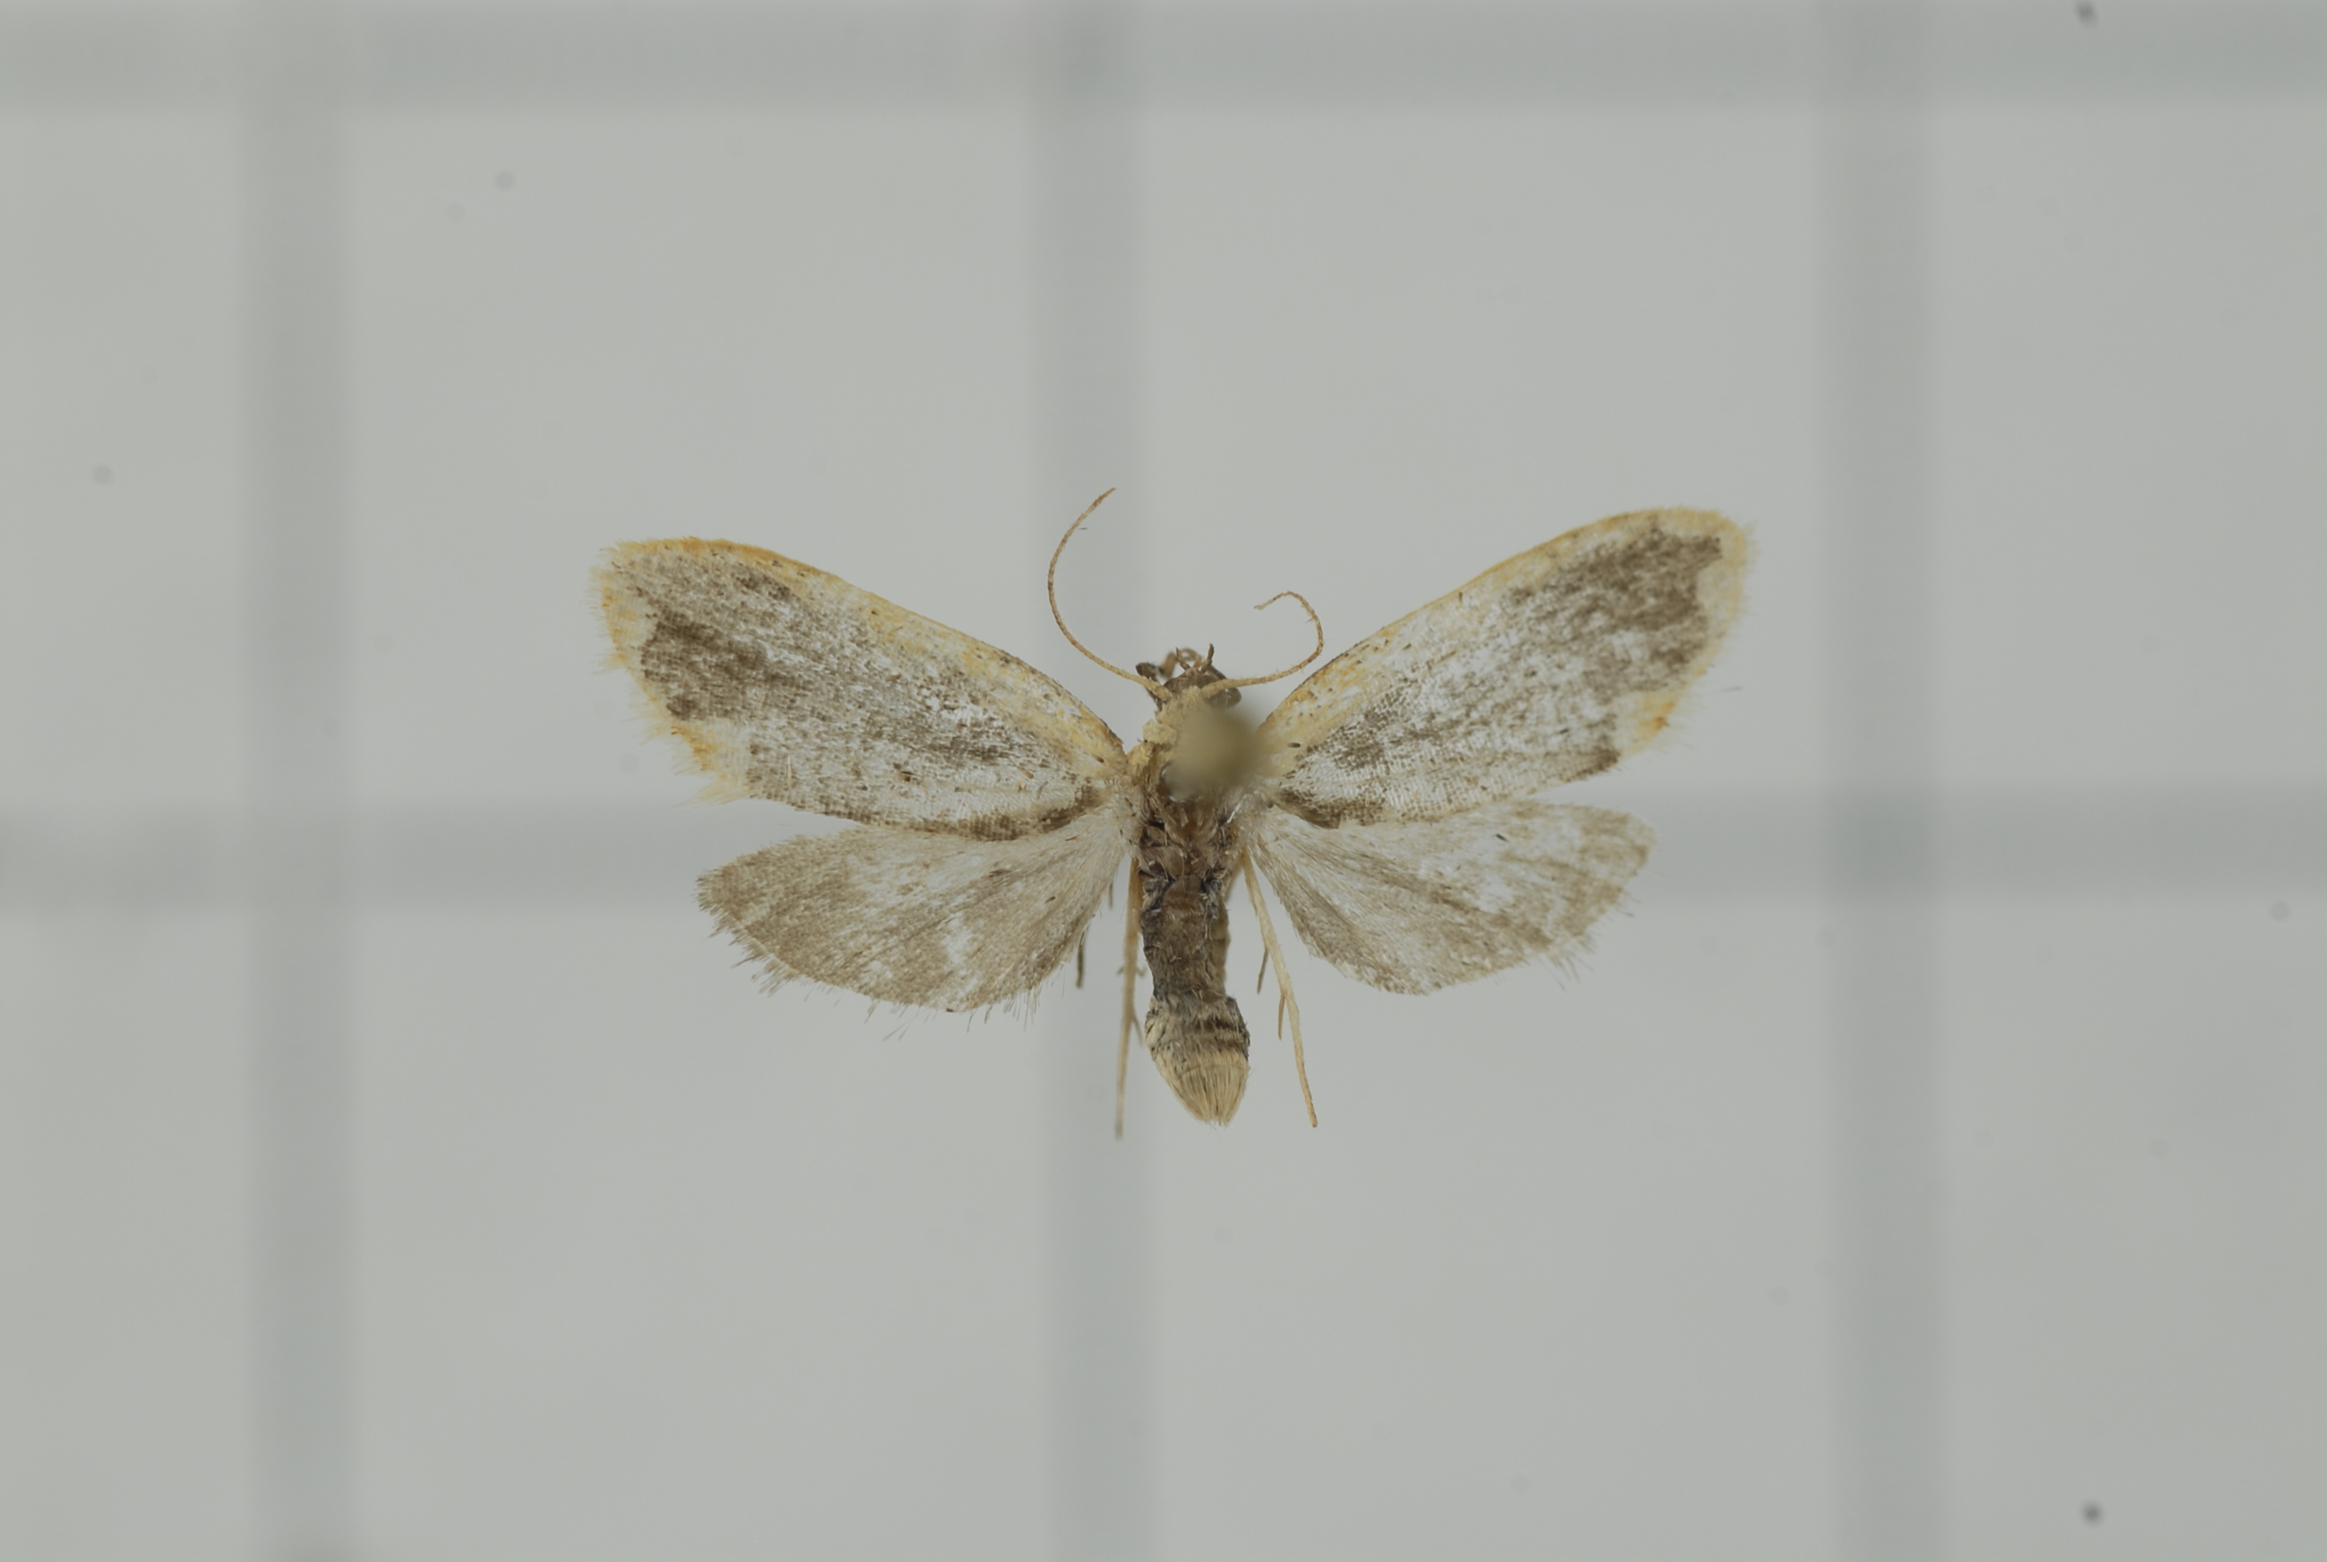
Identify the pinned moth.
Diduga nantouensis
